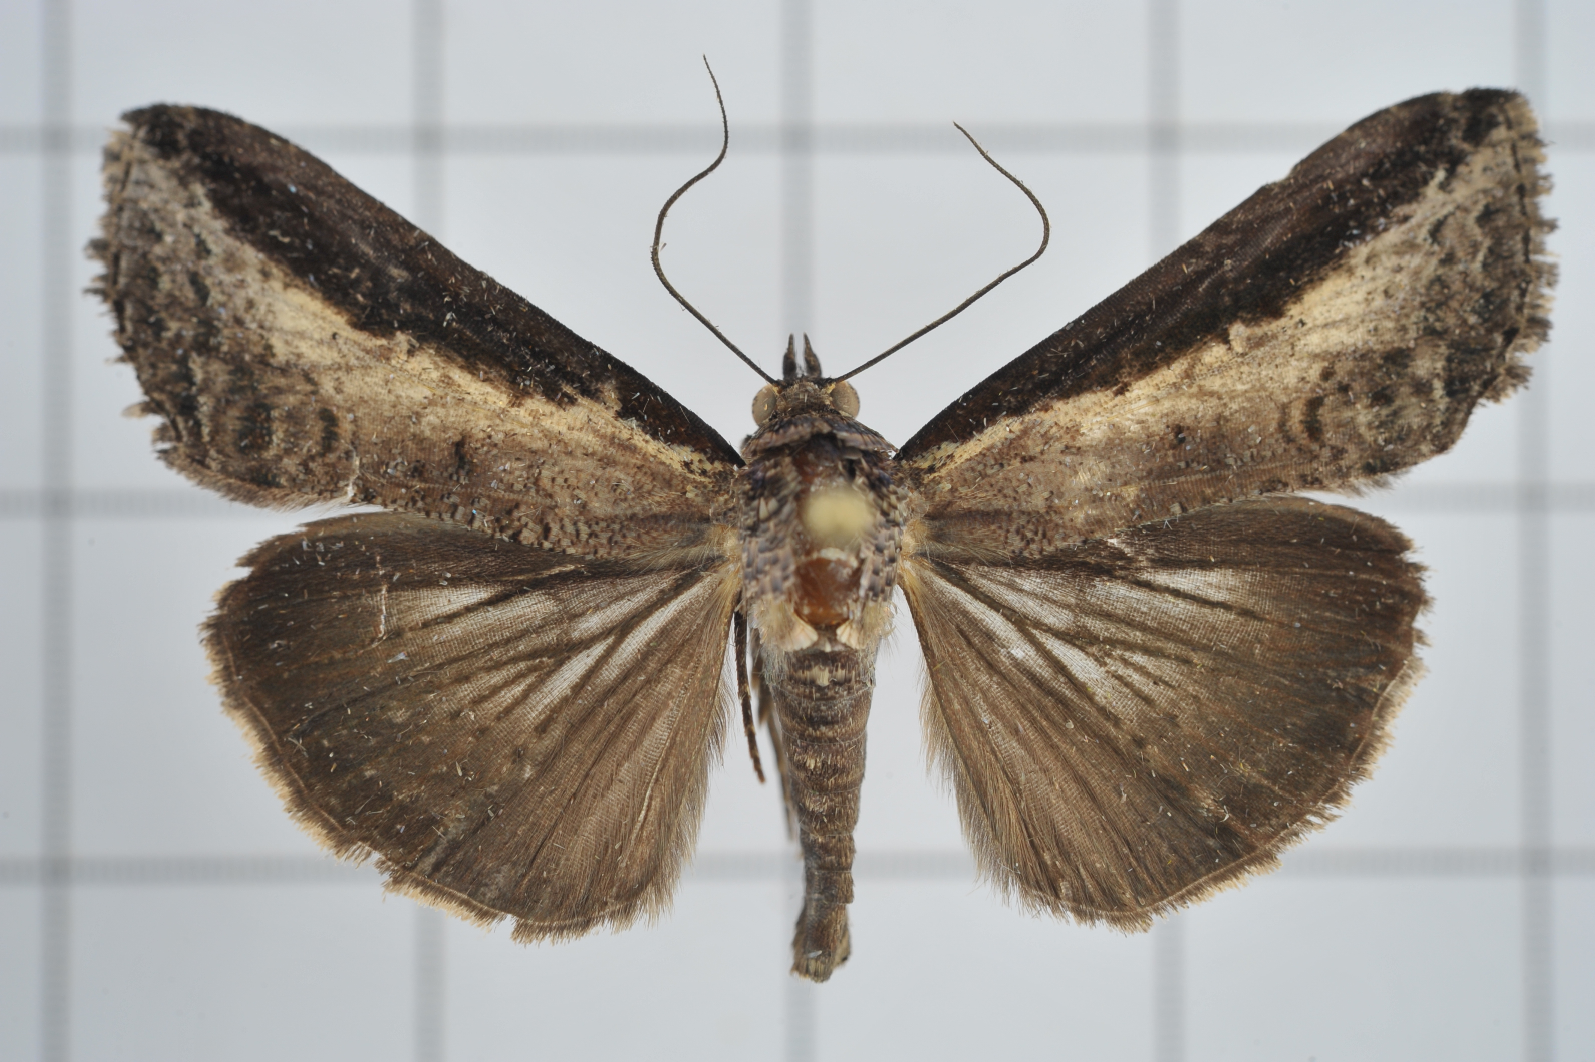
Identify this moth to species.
Lophoptera squammigera
